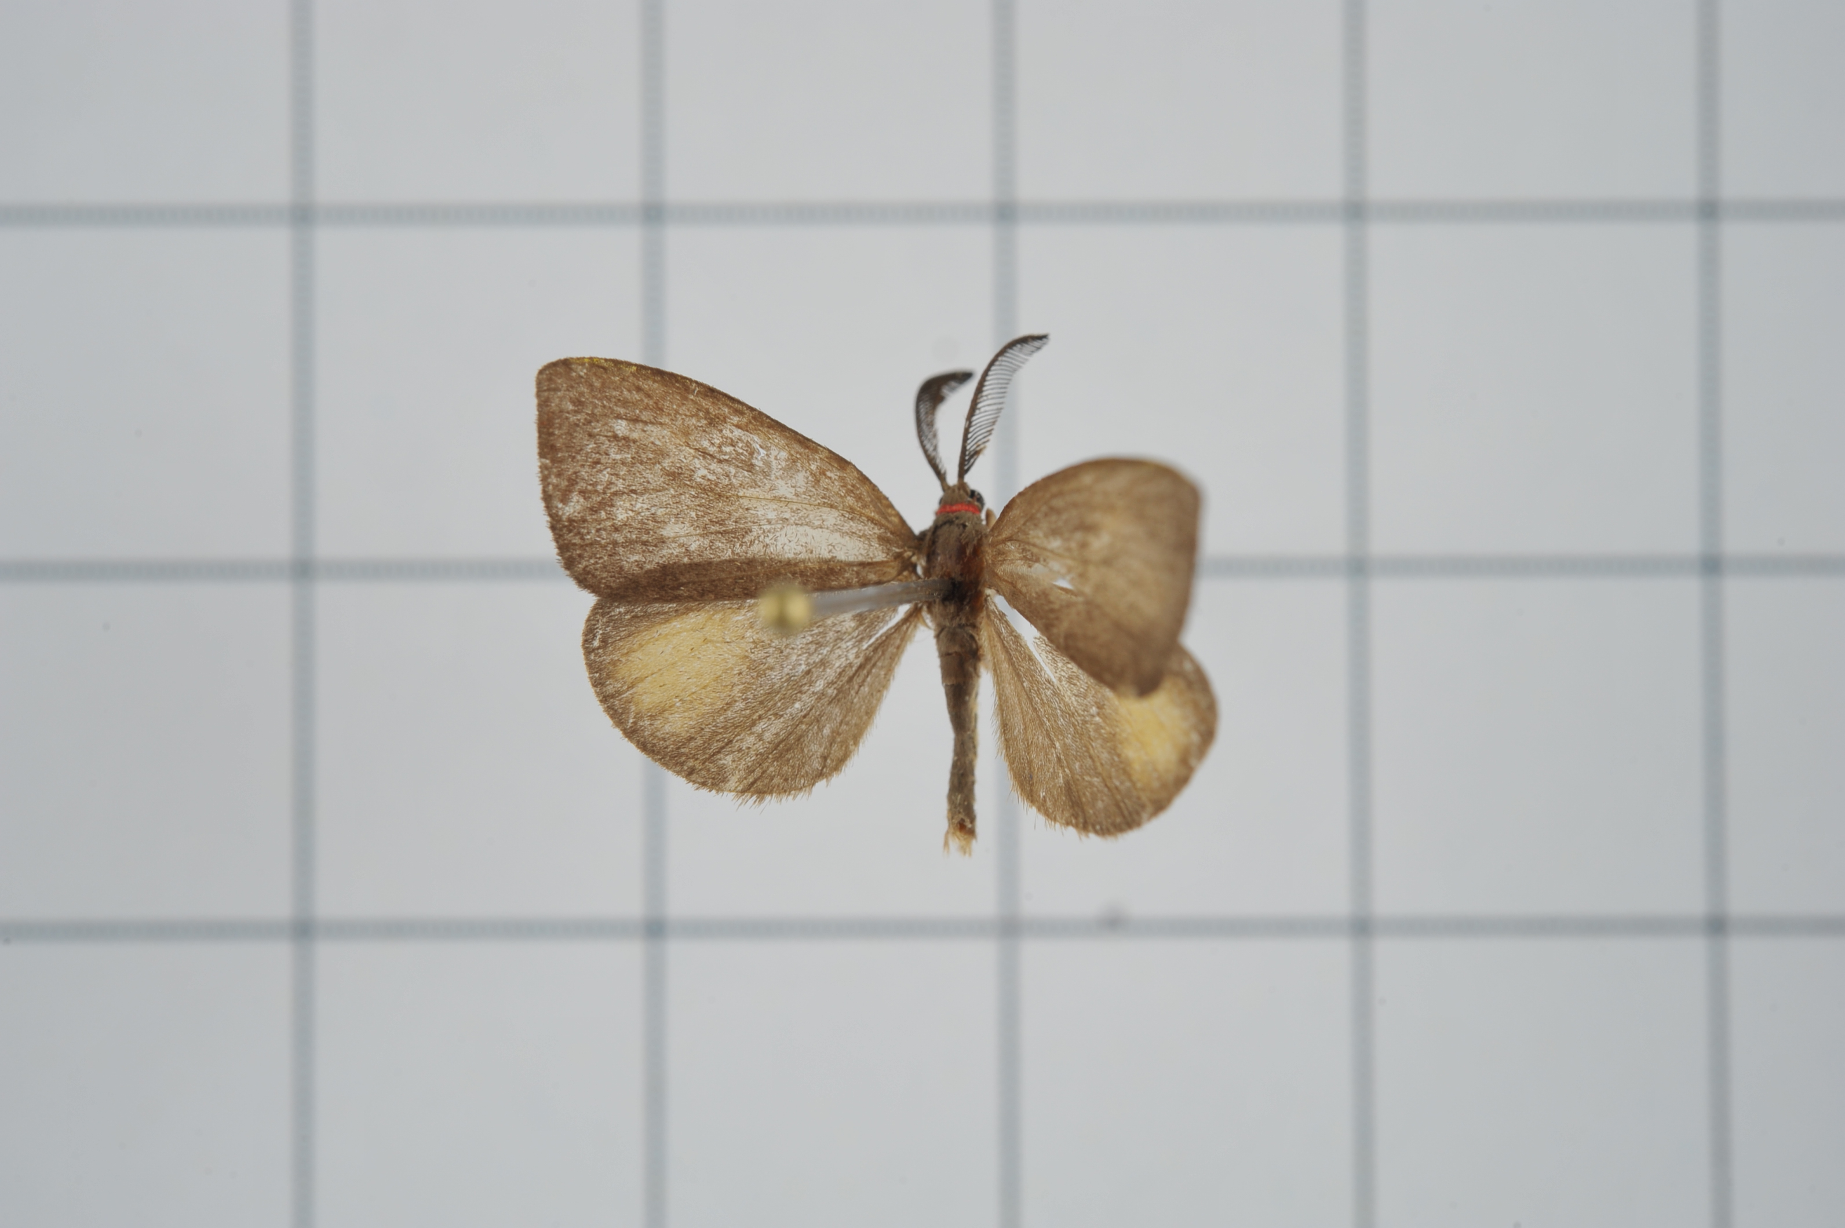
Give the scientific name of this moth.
Arbudas submacula
